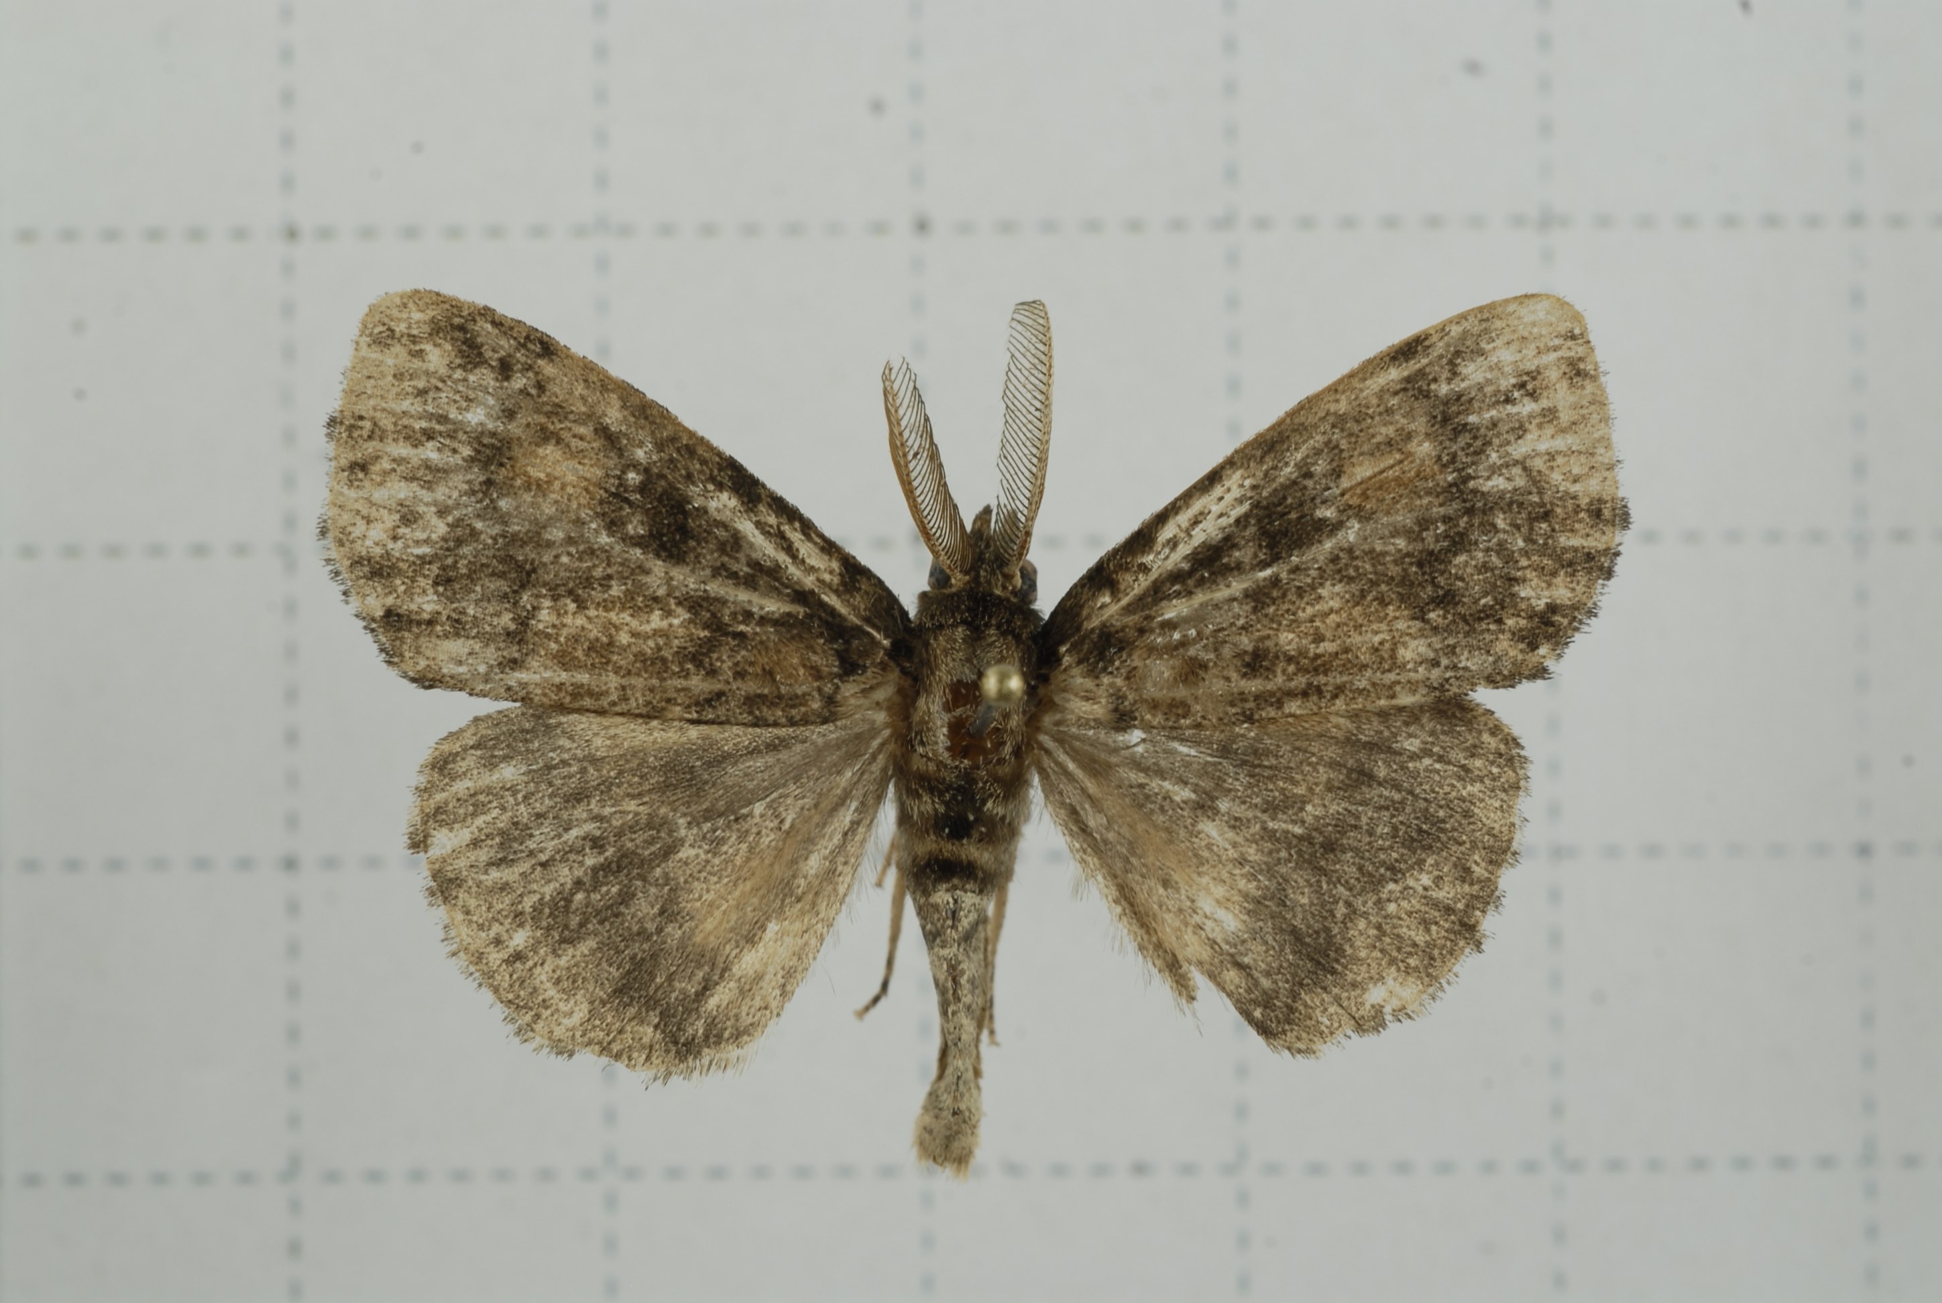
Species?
Ilema kosemponica
